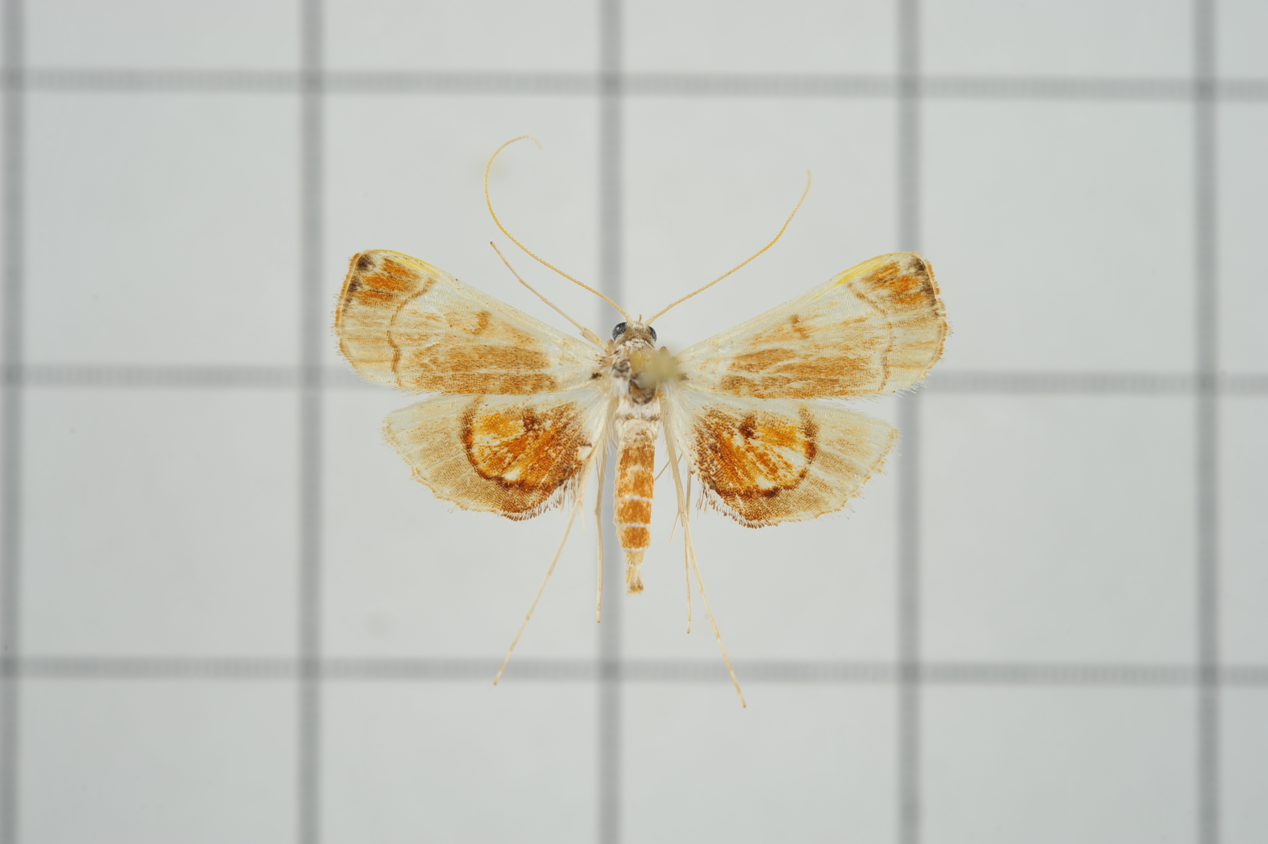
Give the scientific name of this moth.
Hendecasis pulchella
